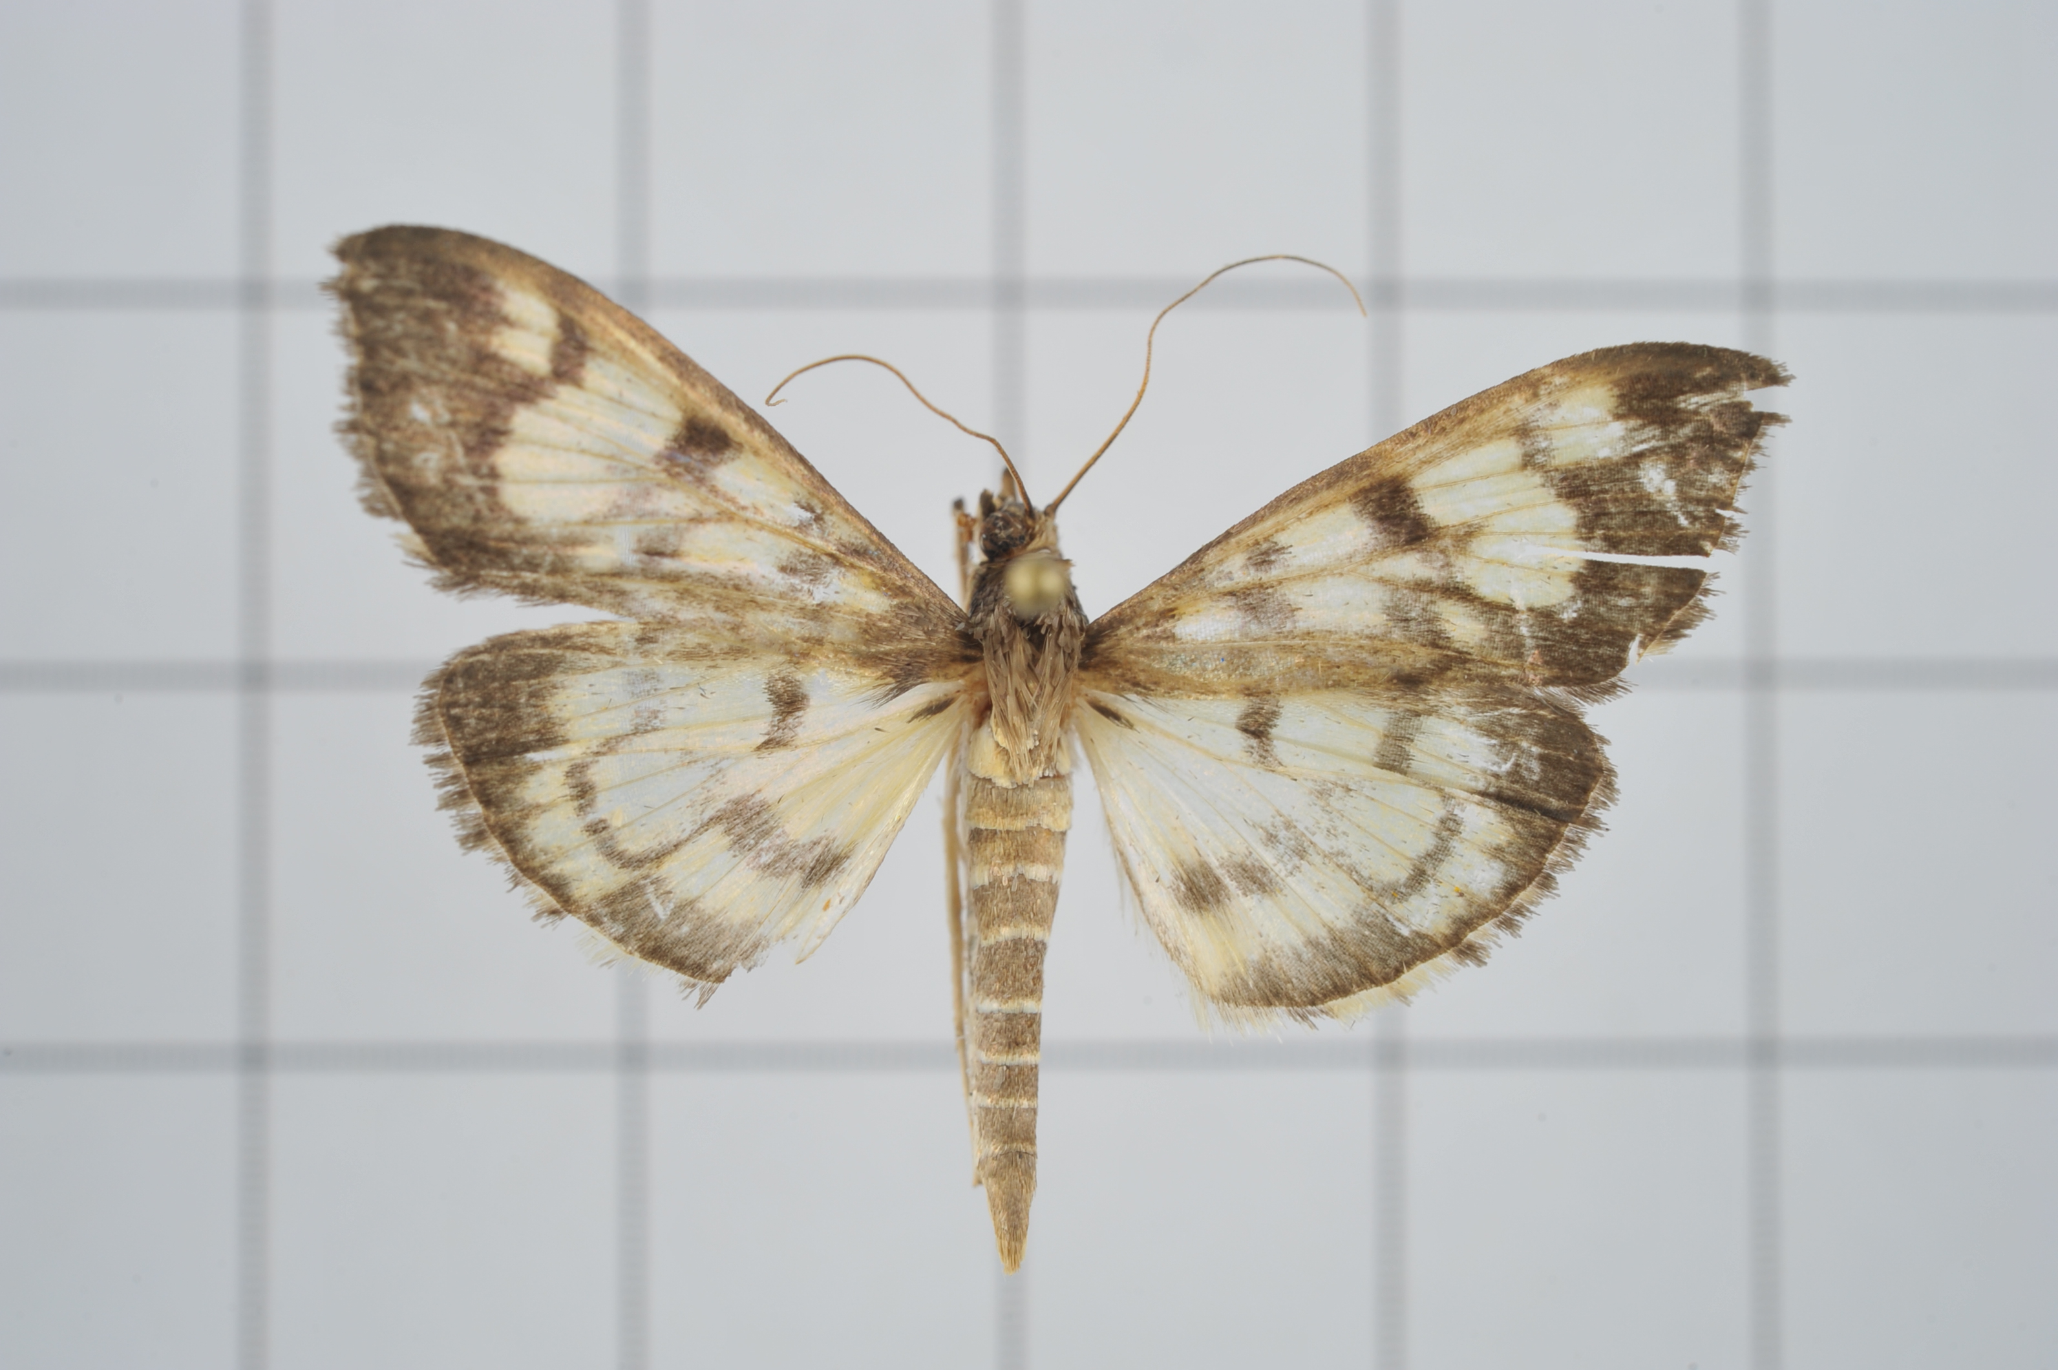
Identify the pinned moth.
Syllepte taiwanalis
